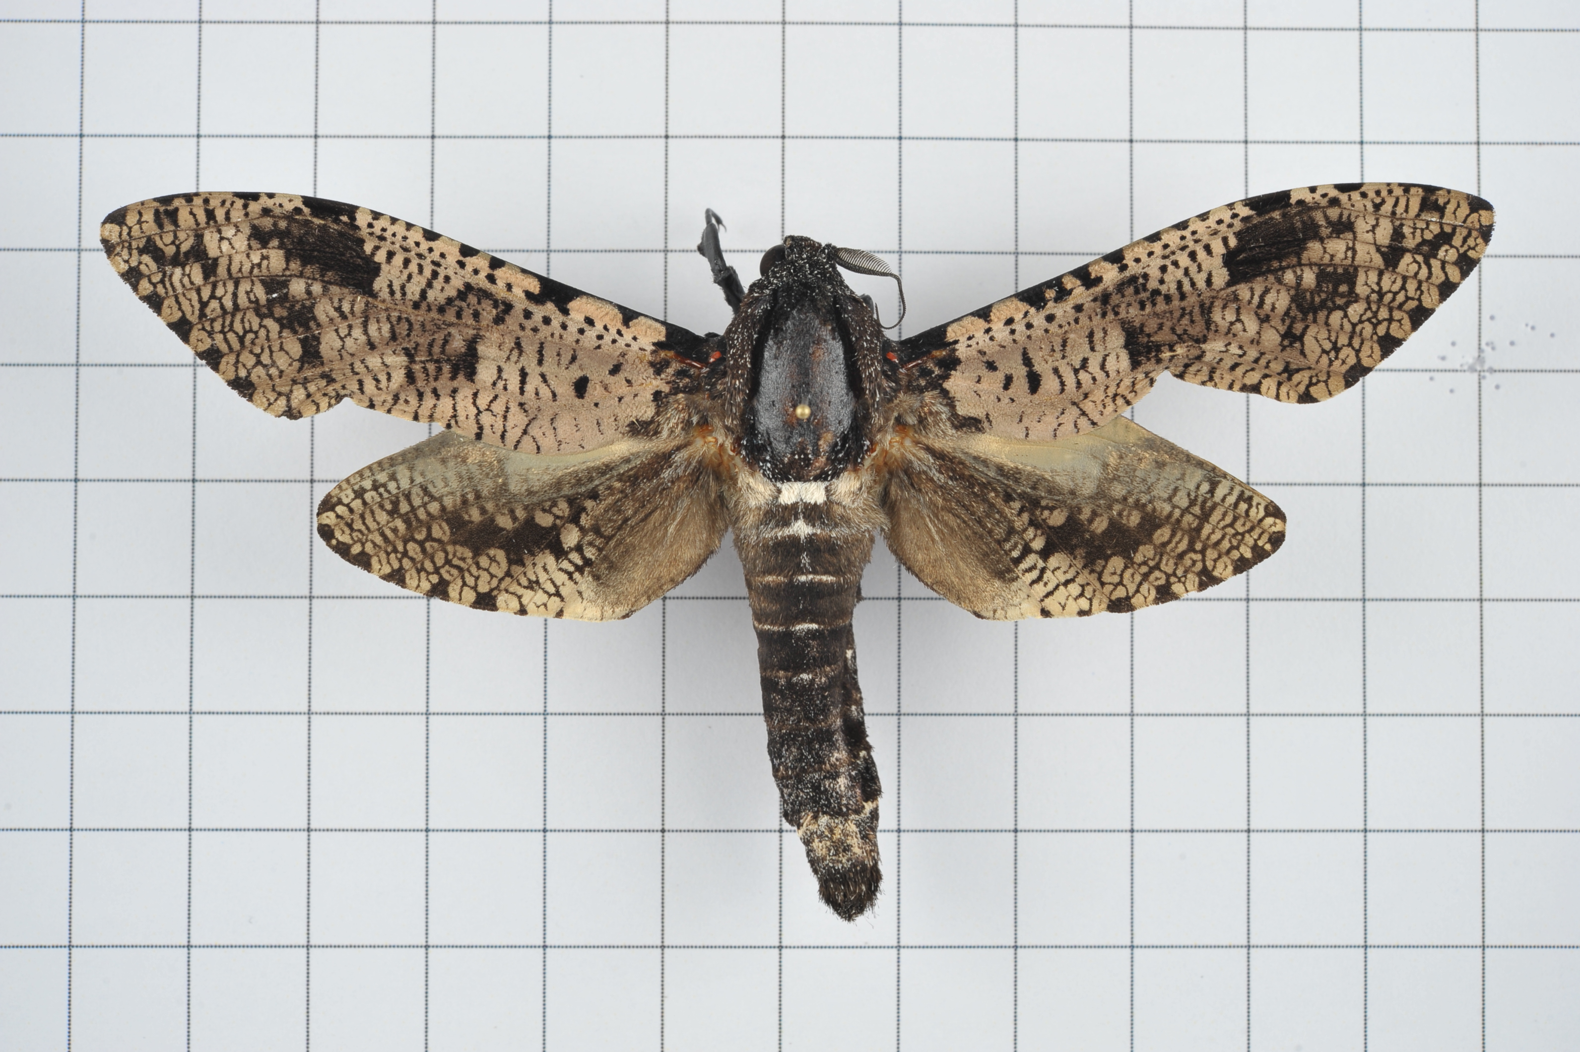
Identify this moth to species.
Xyleutes strix
